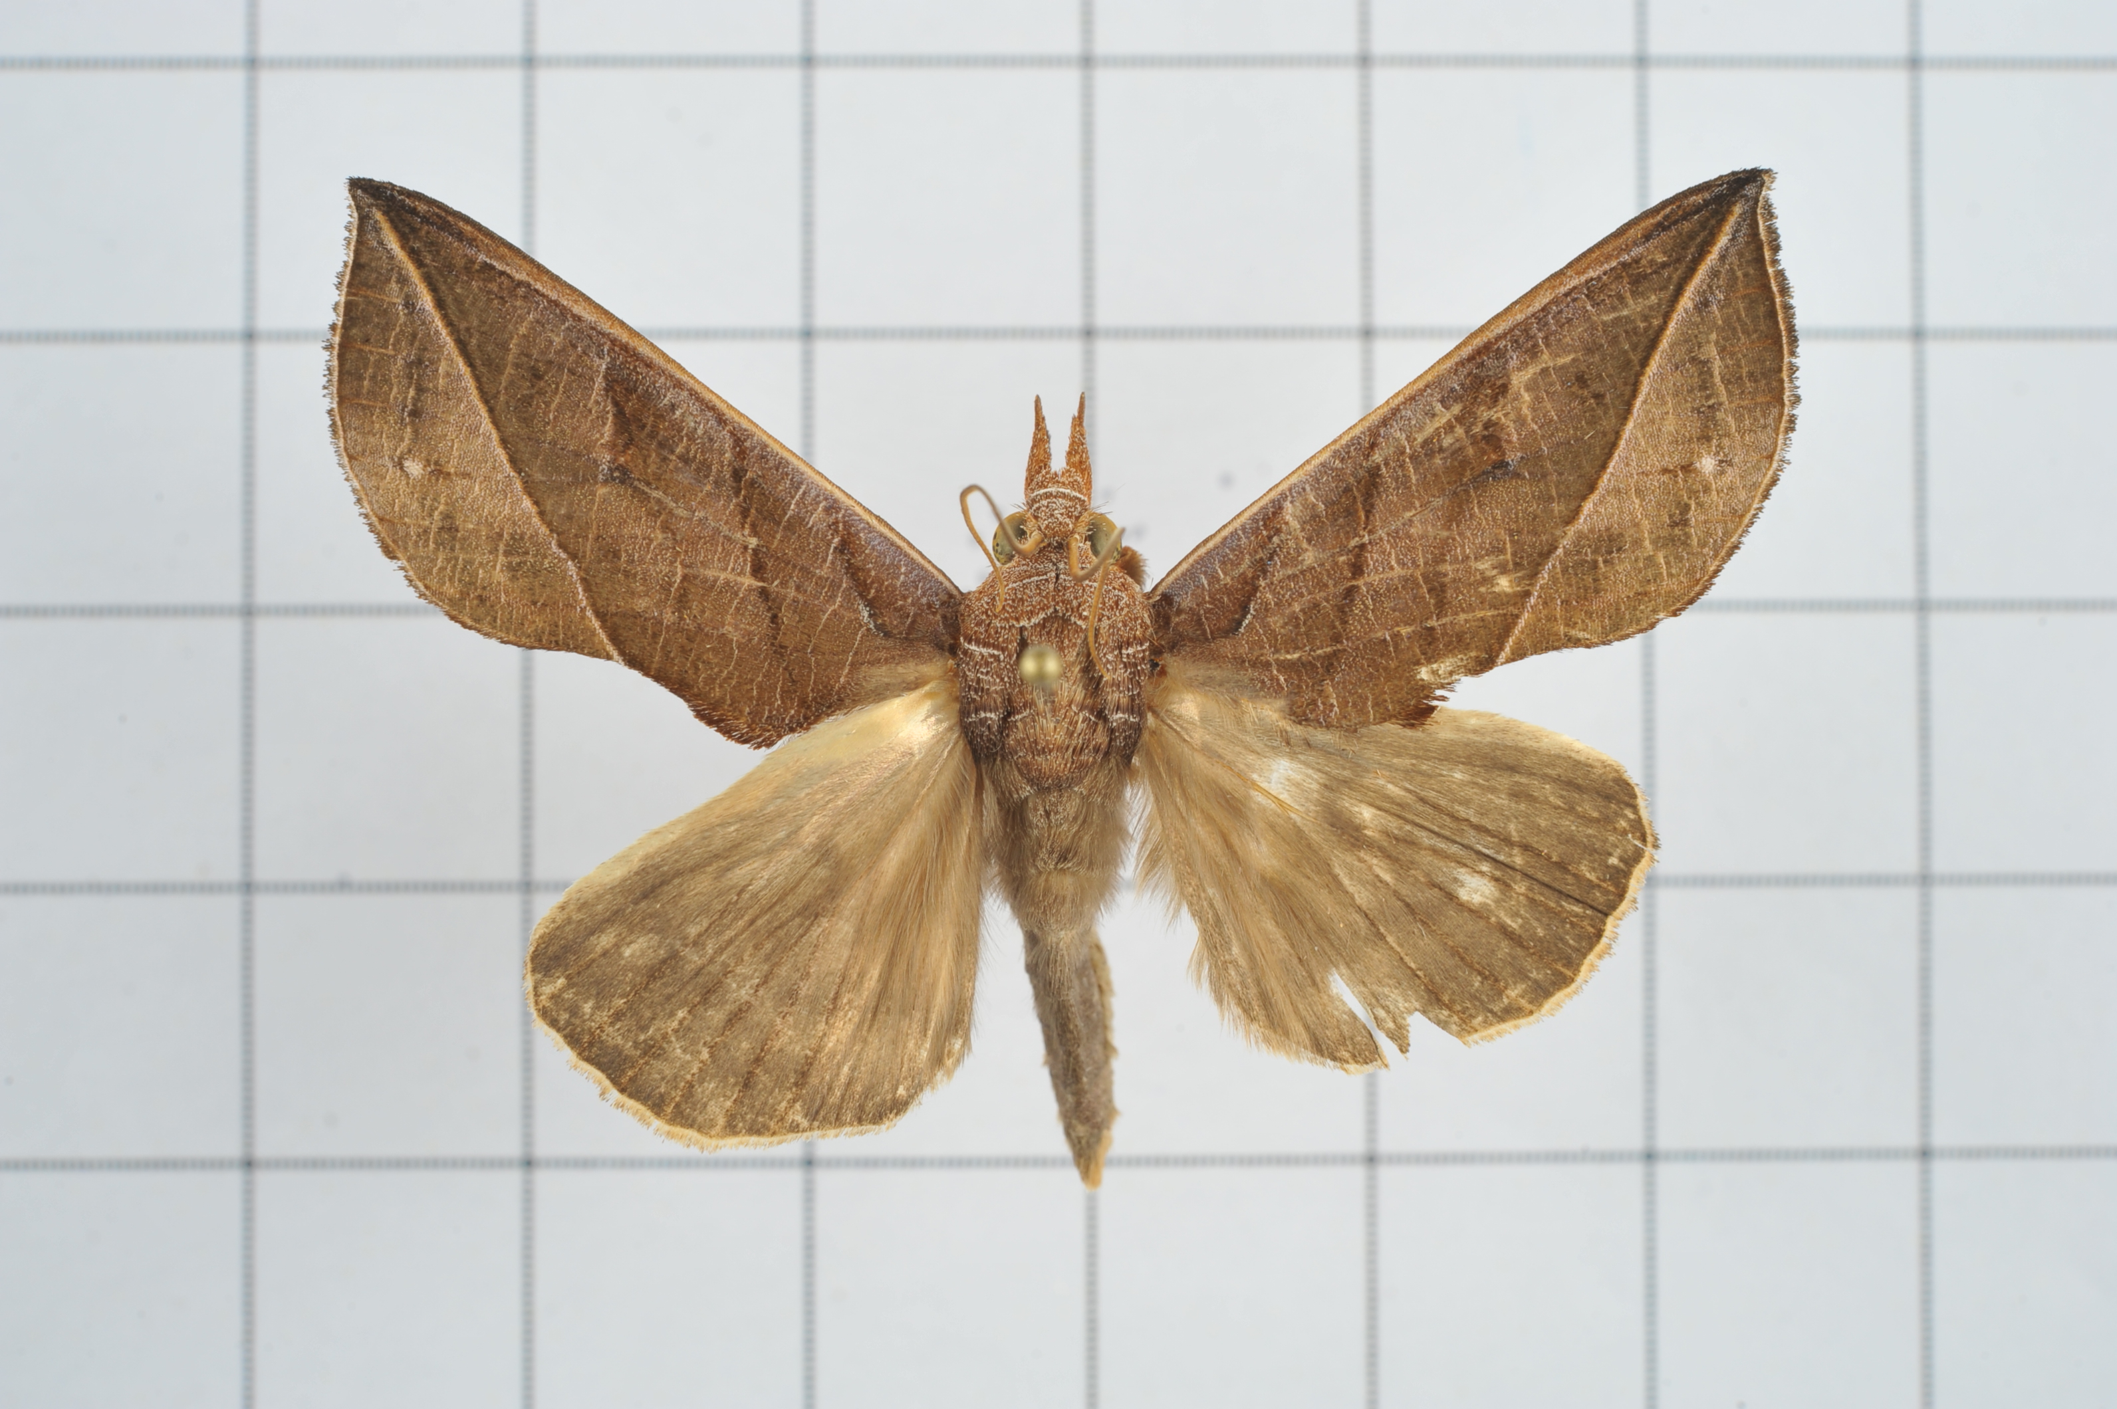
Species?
Calyptra orthograpta
